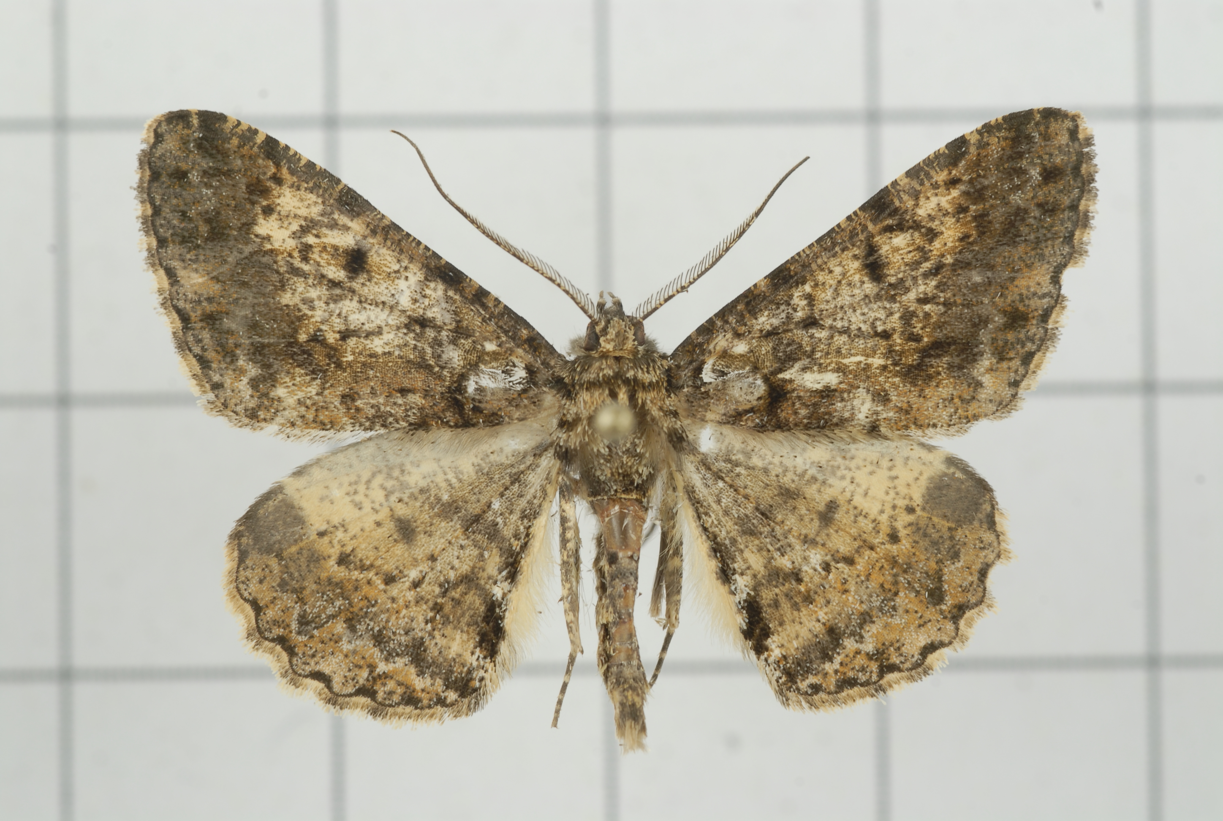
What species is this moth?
Alcis taiwanovariegata
